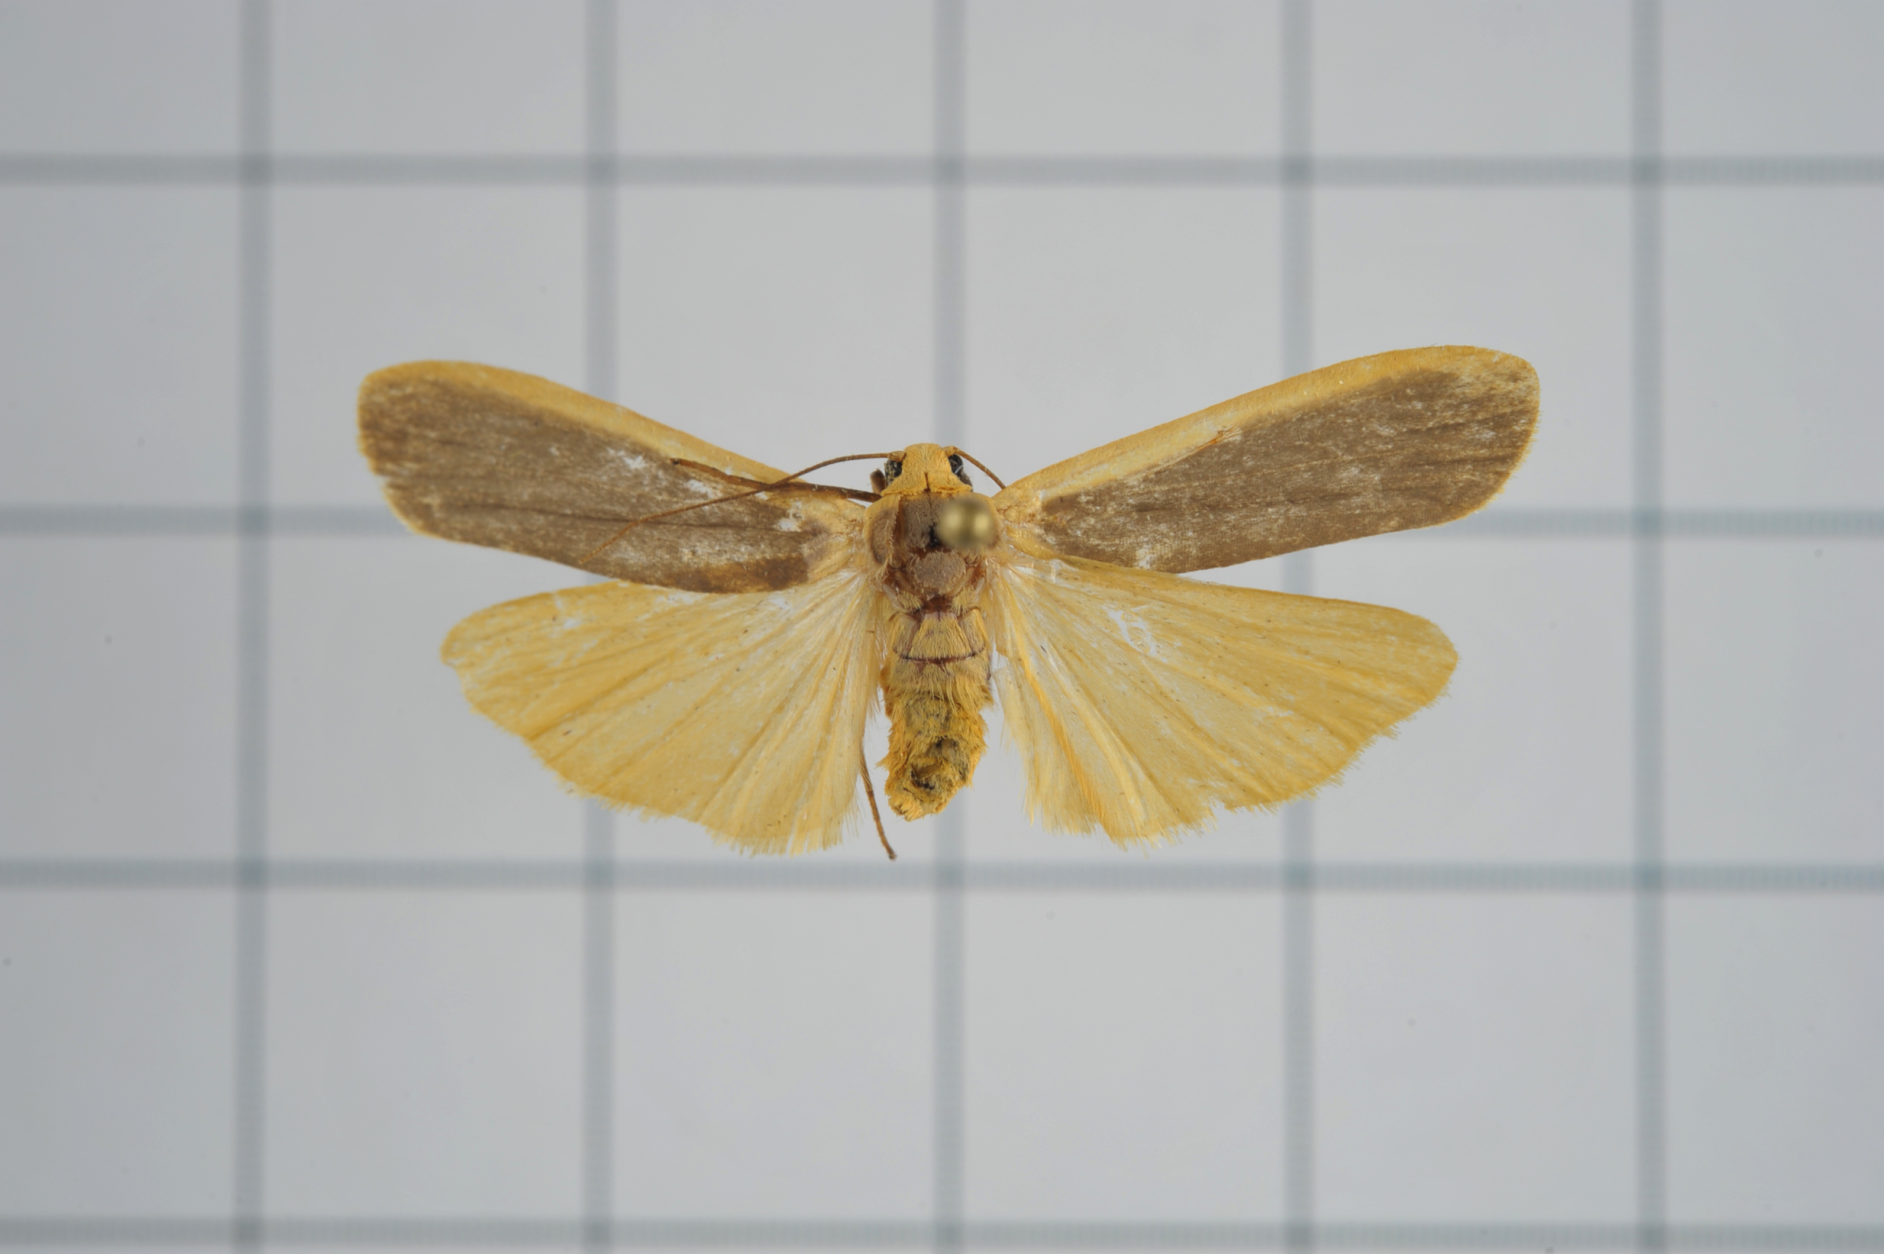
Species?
Brunia antica
